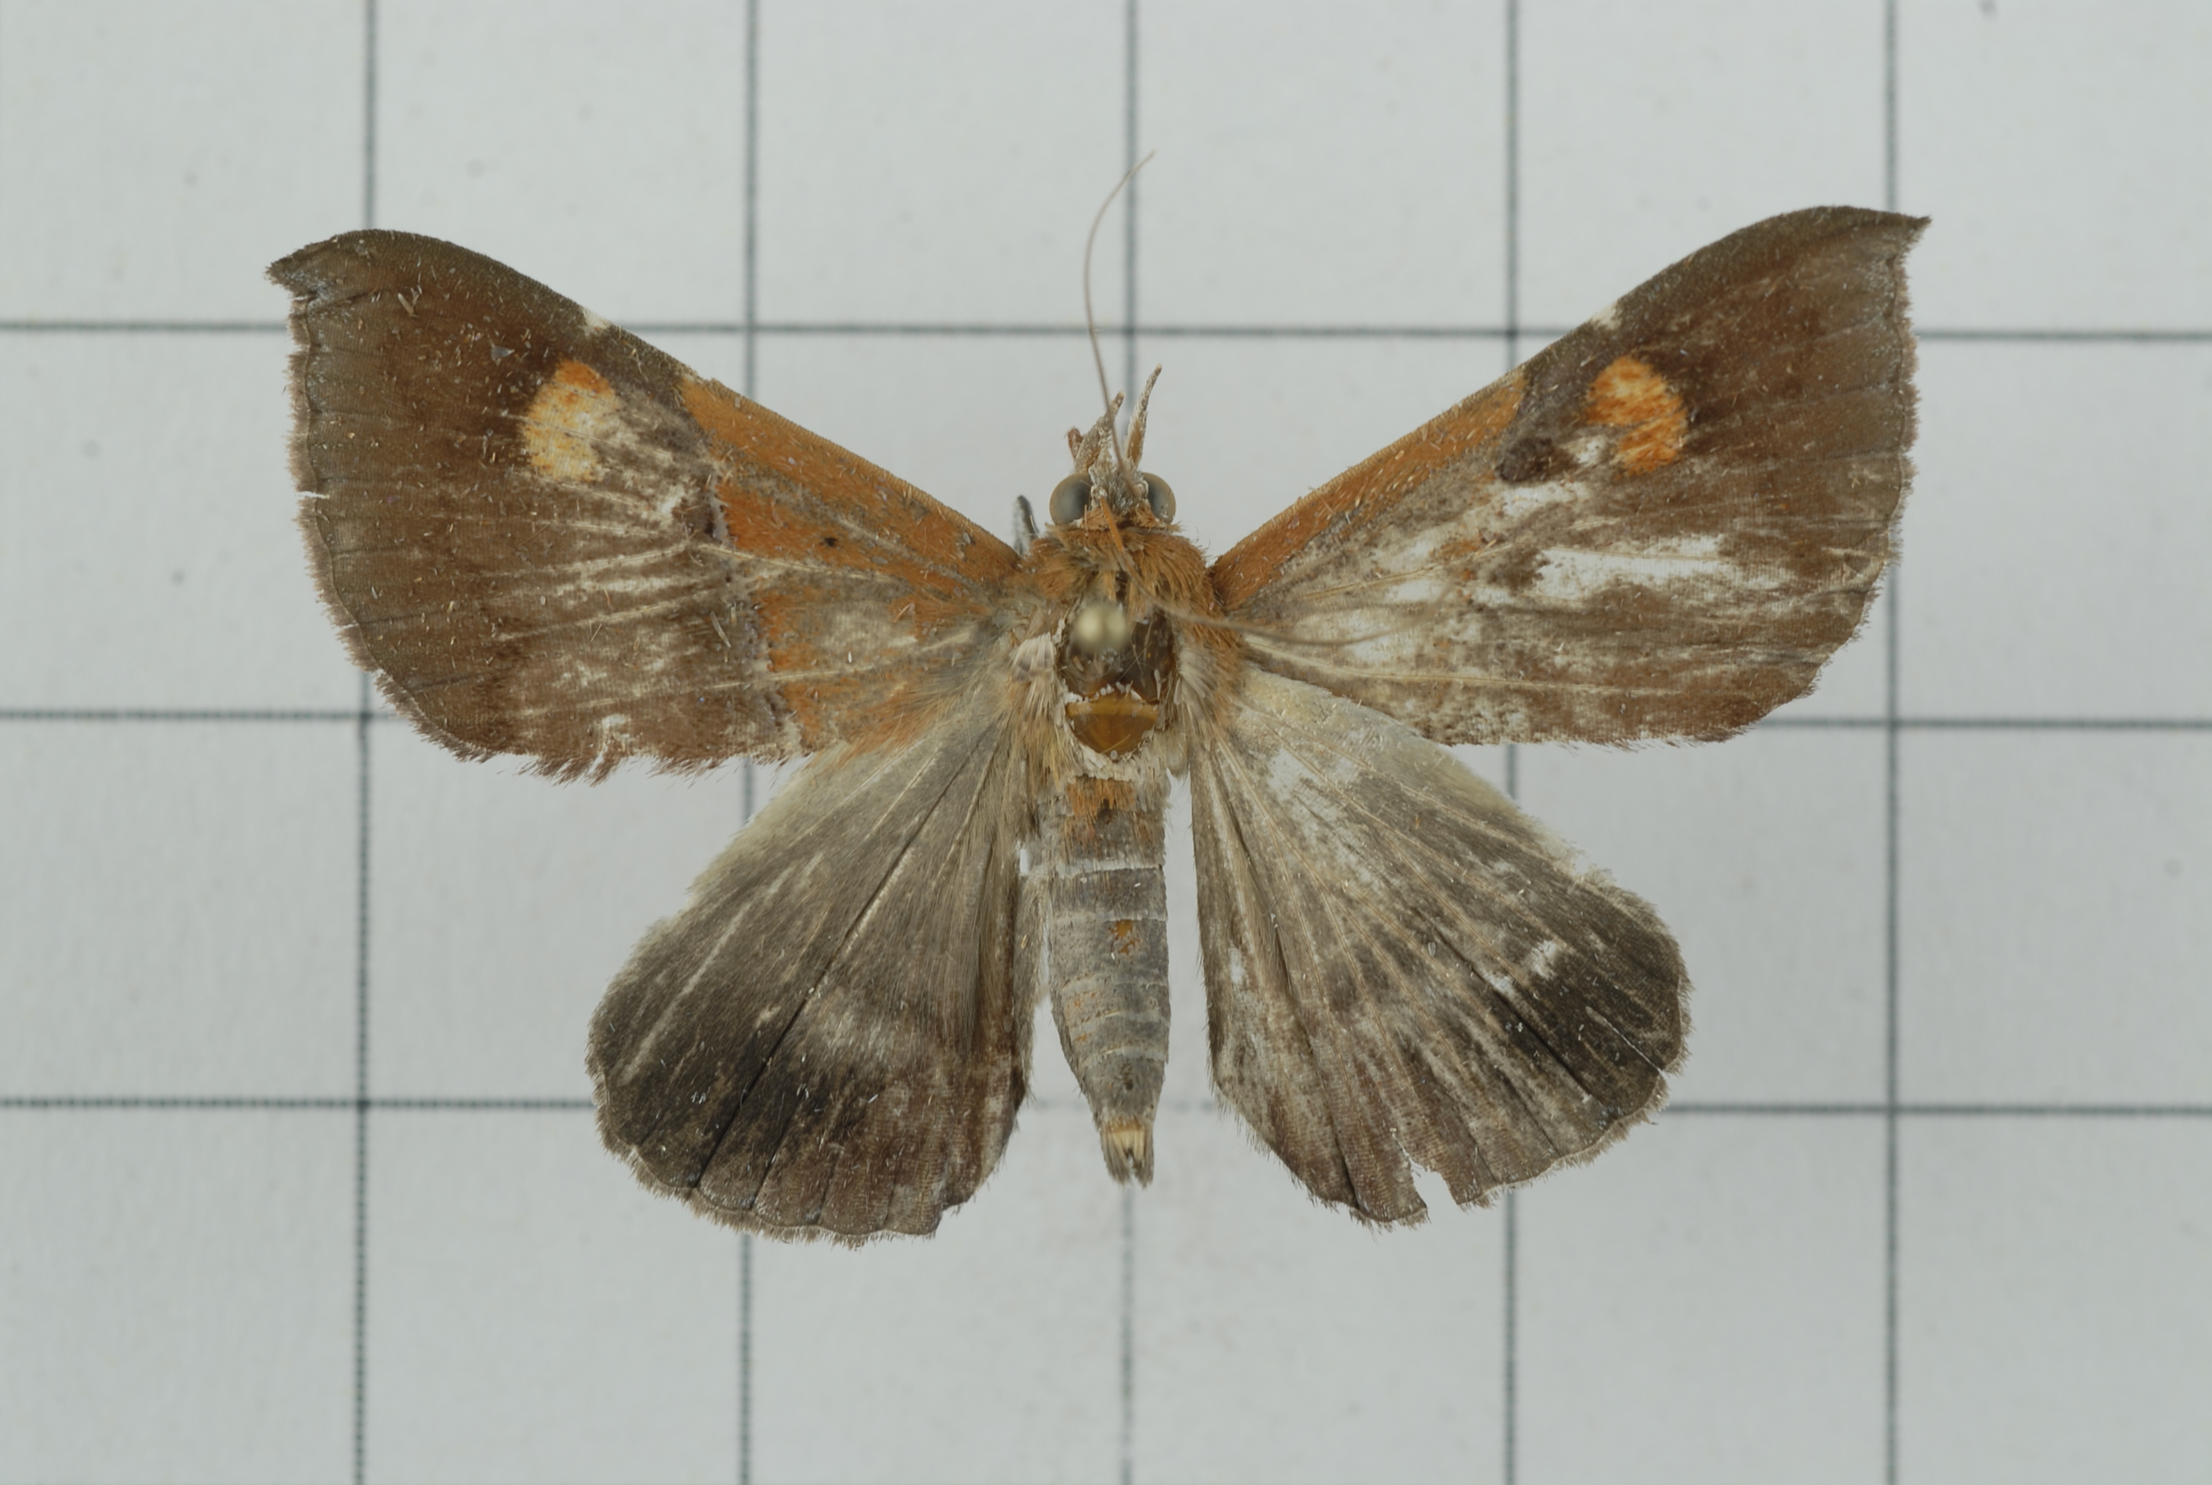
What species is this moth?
Sympis rufibasis
